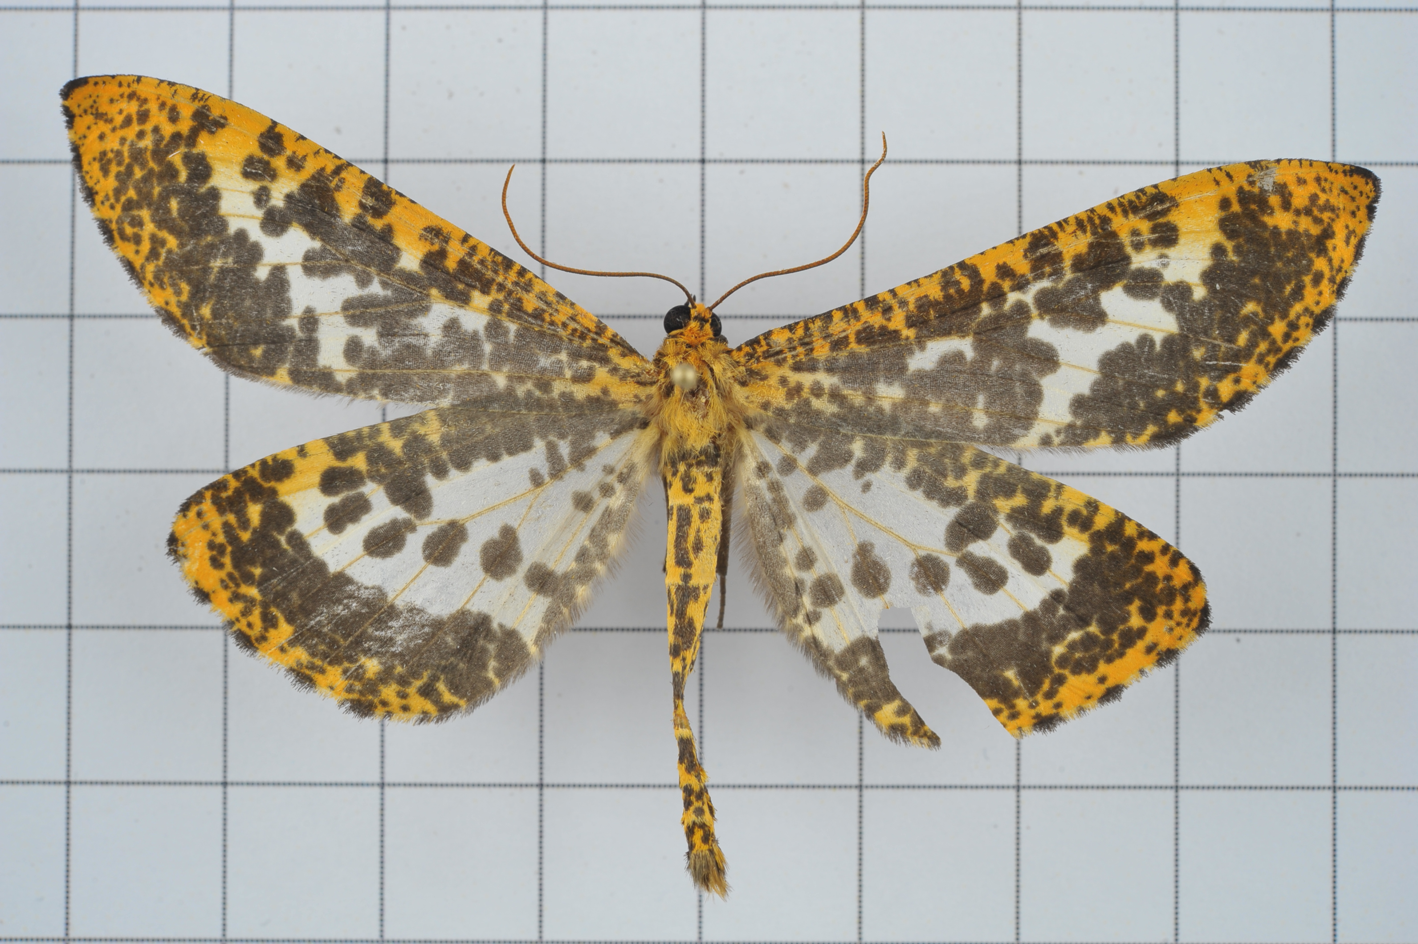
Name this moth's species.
Parobeidia gigantearia marginifascia
